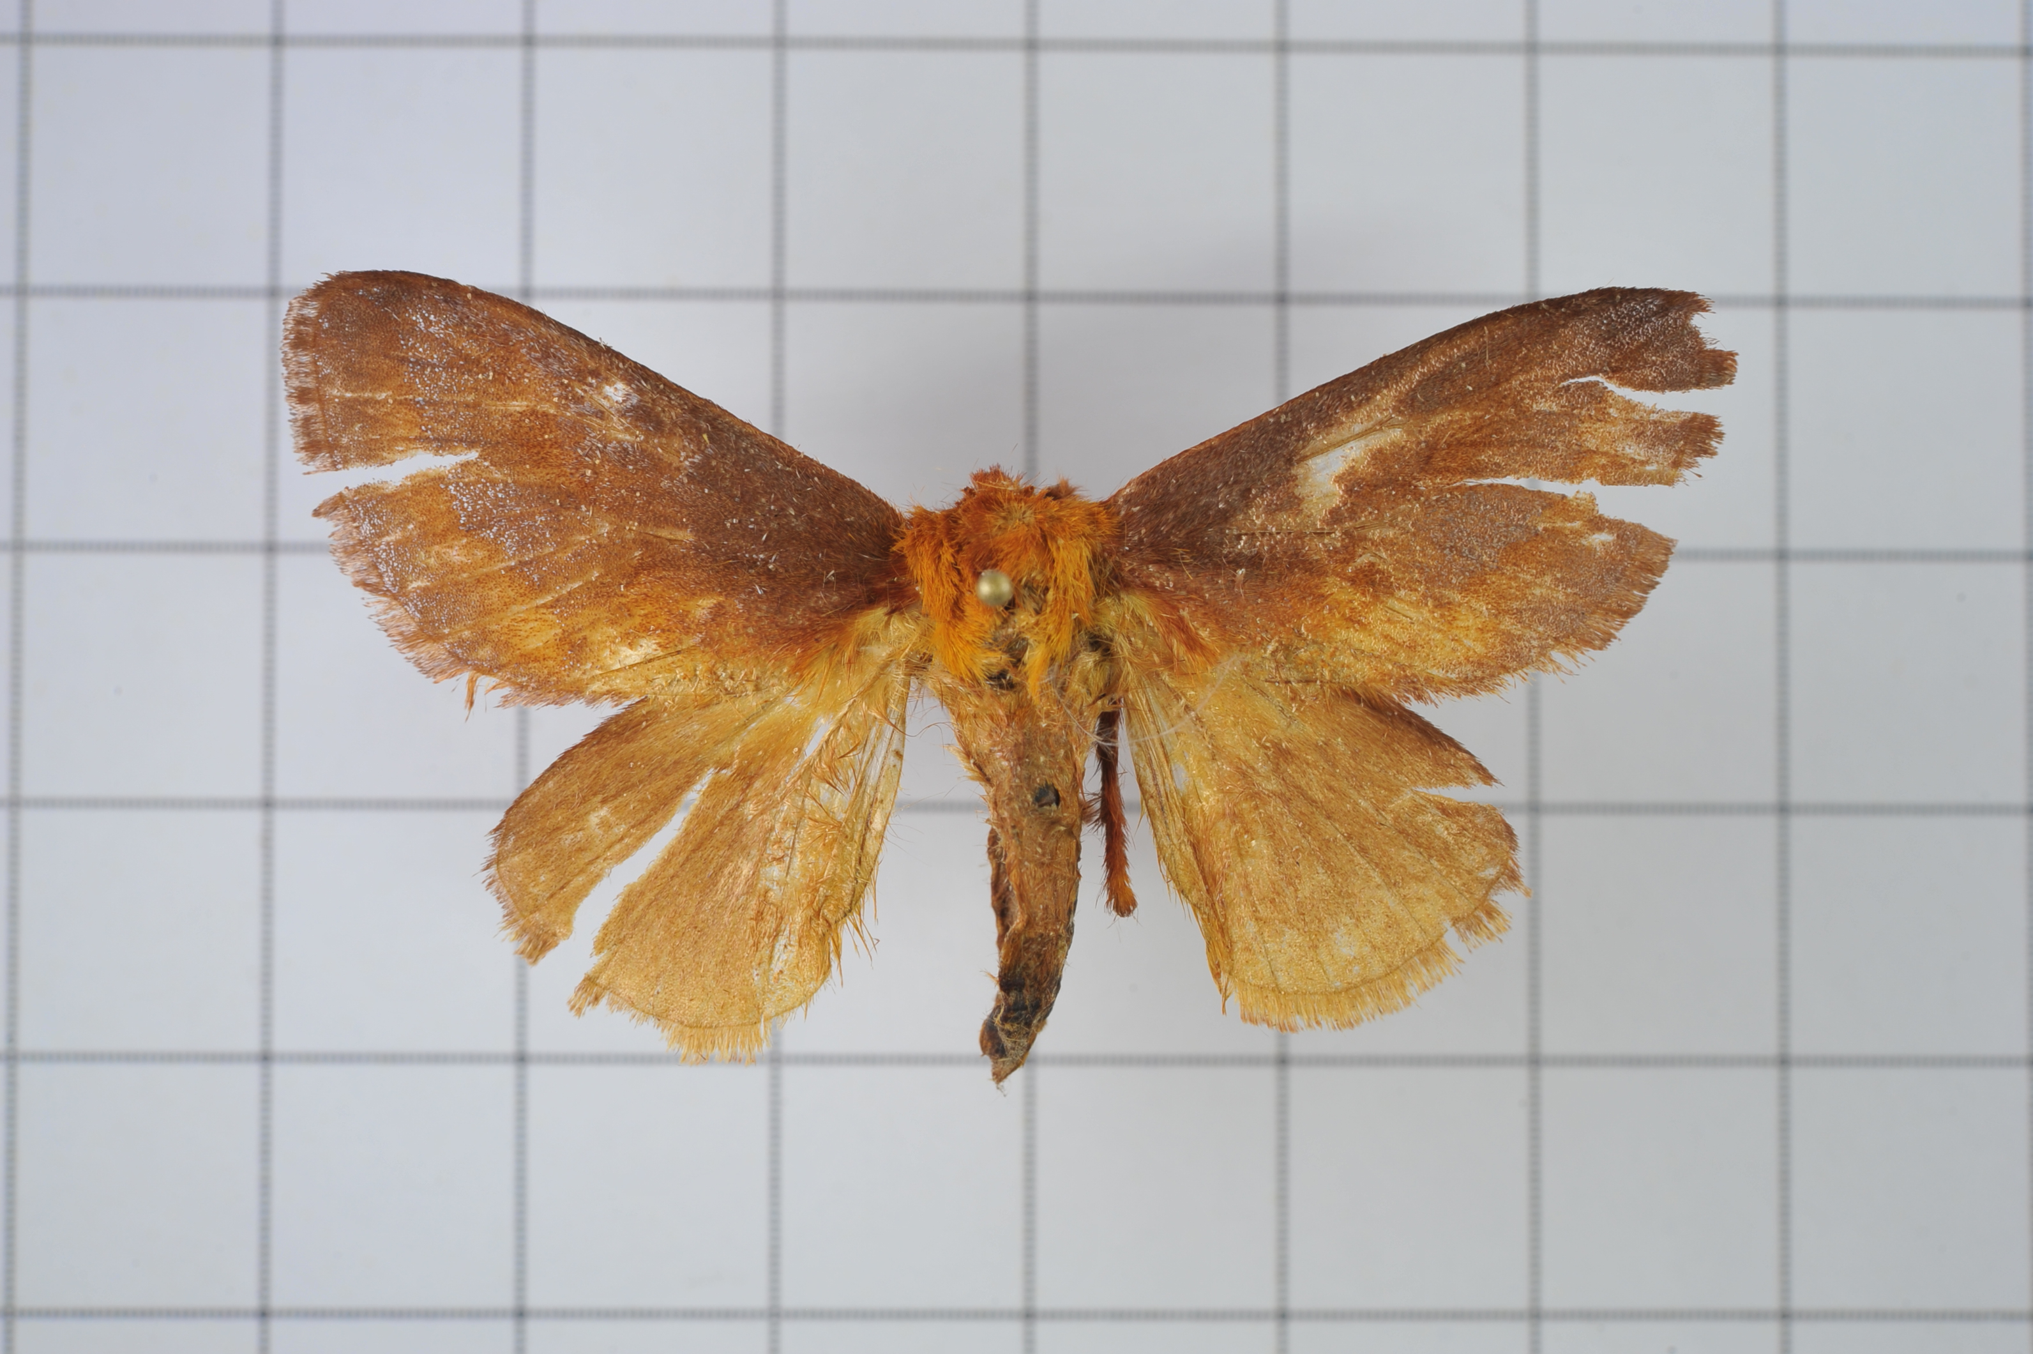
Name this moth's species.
Narosoideus flavidorsalis
